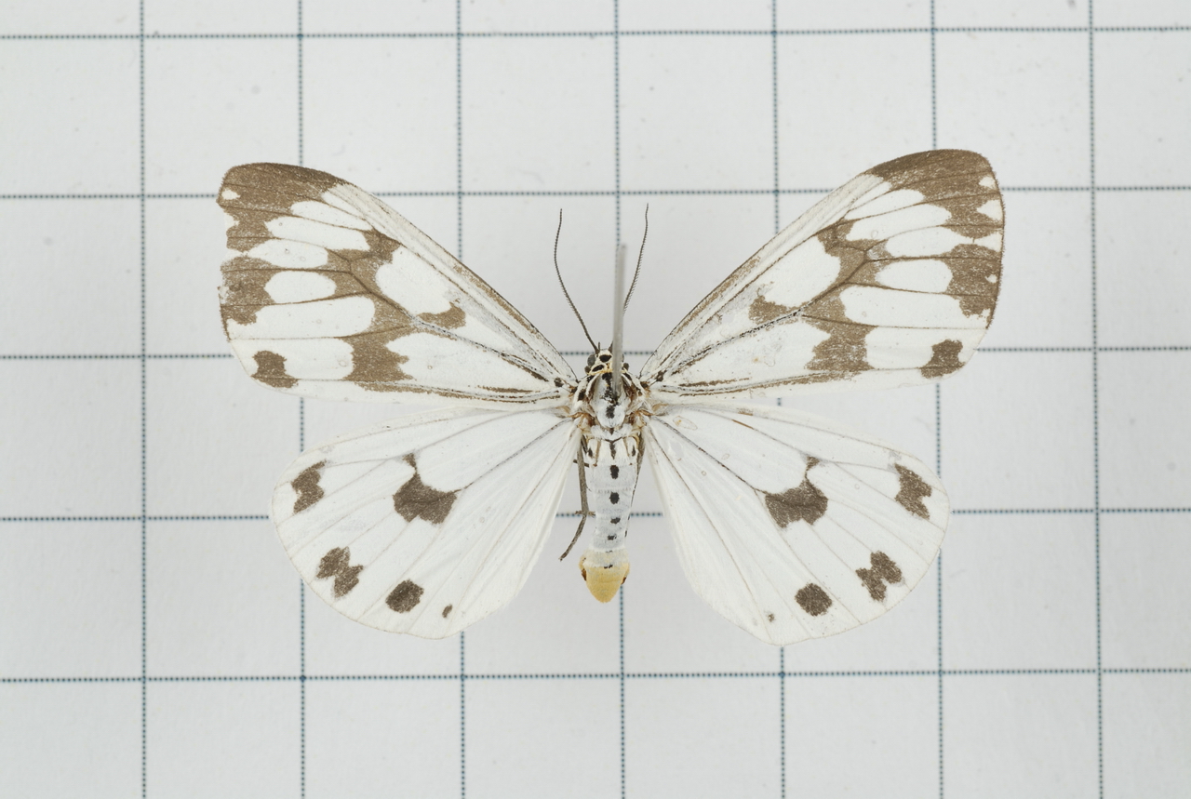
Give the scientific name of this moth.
Nyctemera adversata
